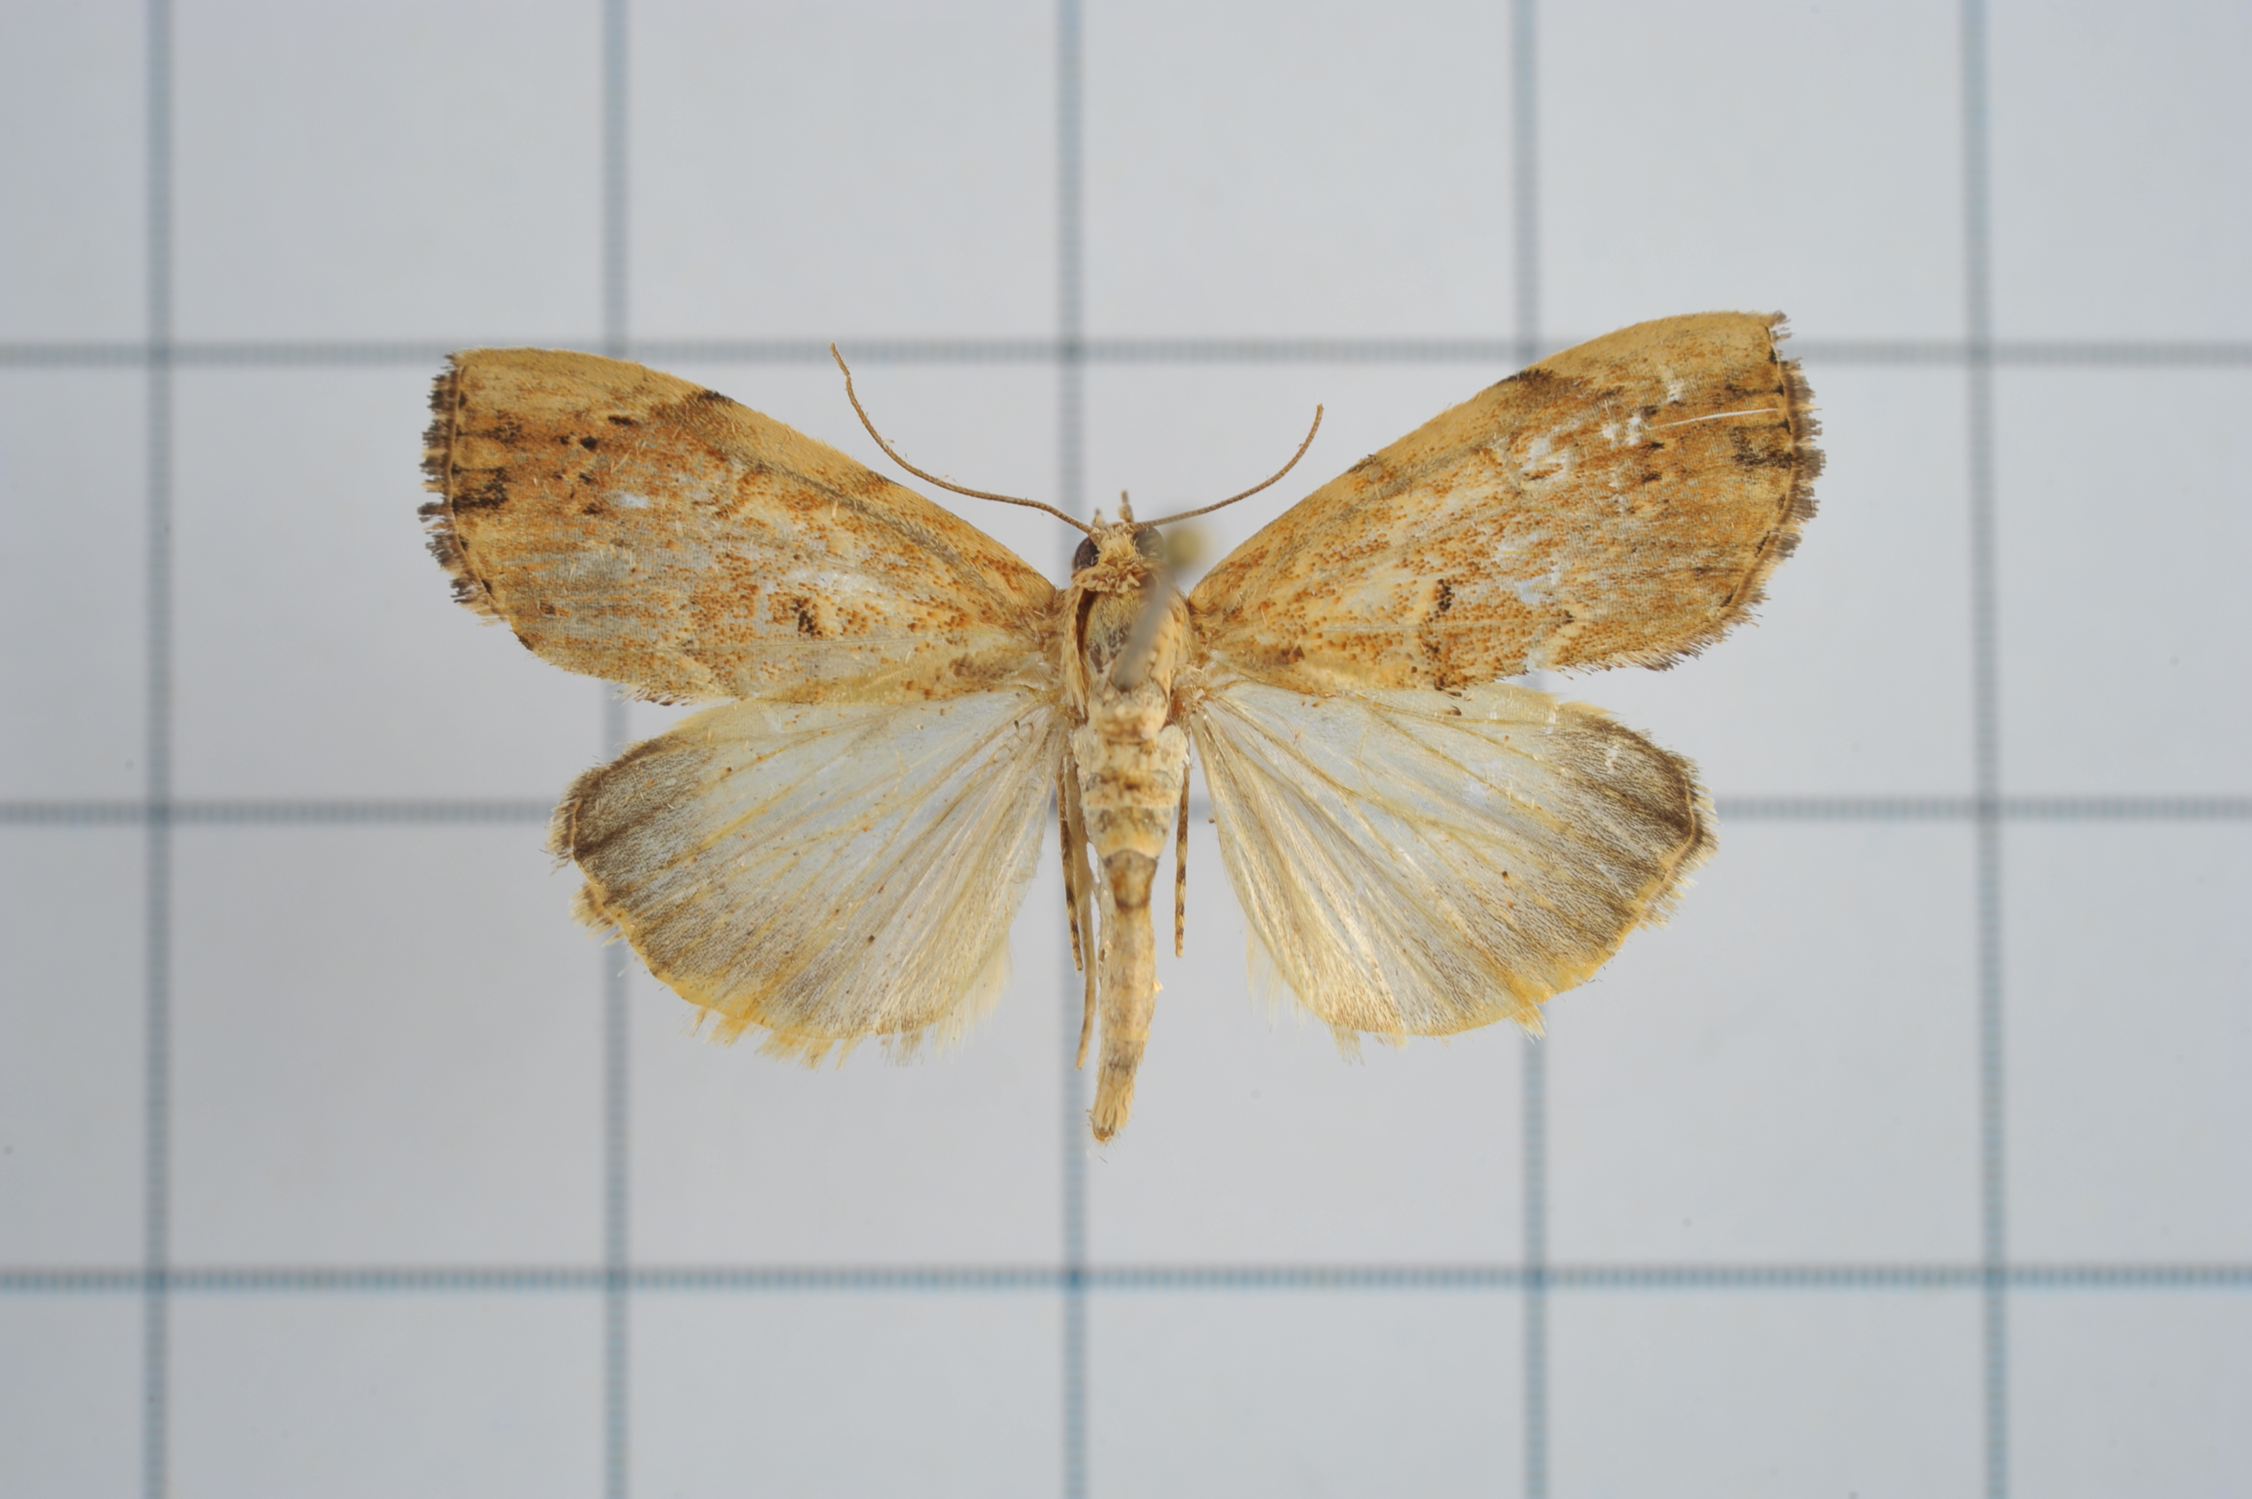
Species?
Crocidolomia subhirsutalis
